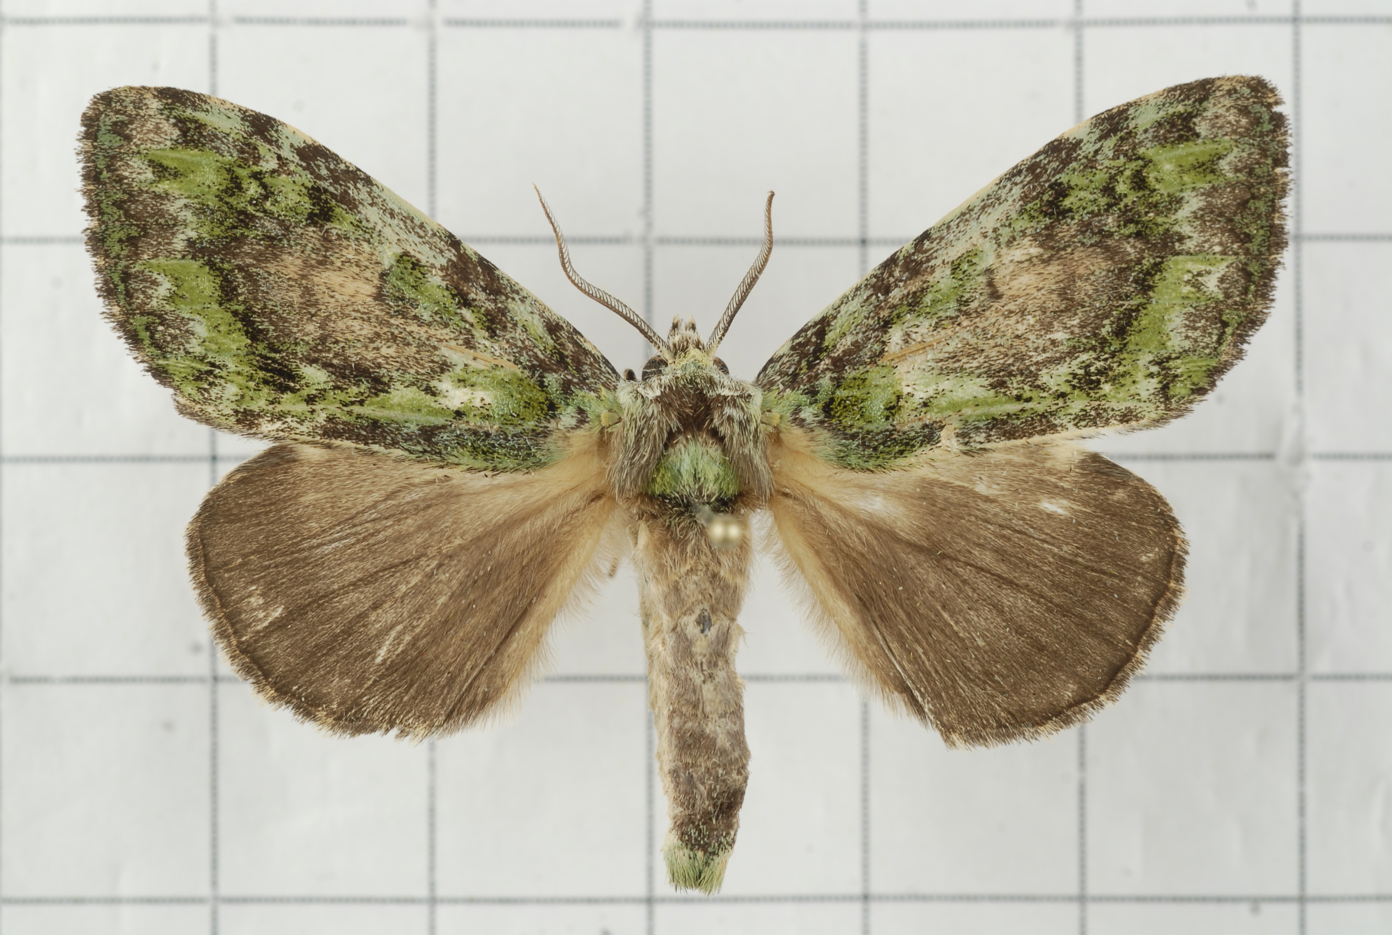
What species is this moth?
Somera viridifusca viridifusca
